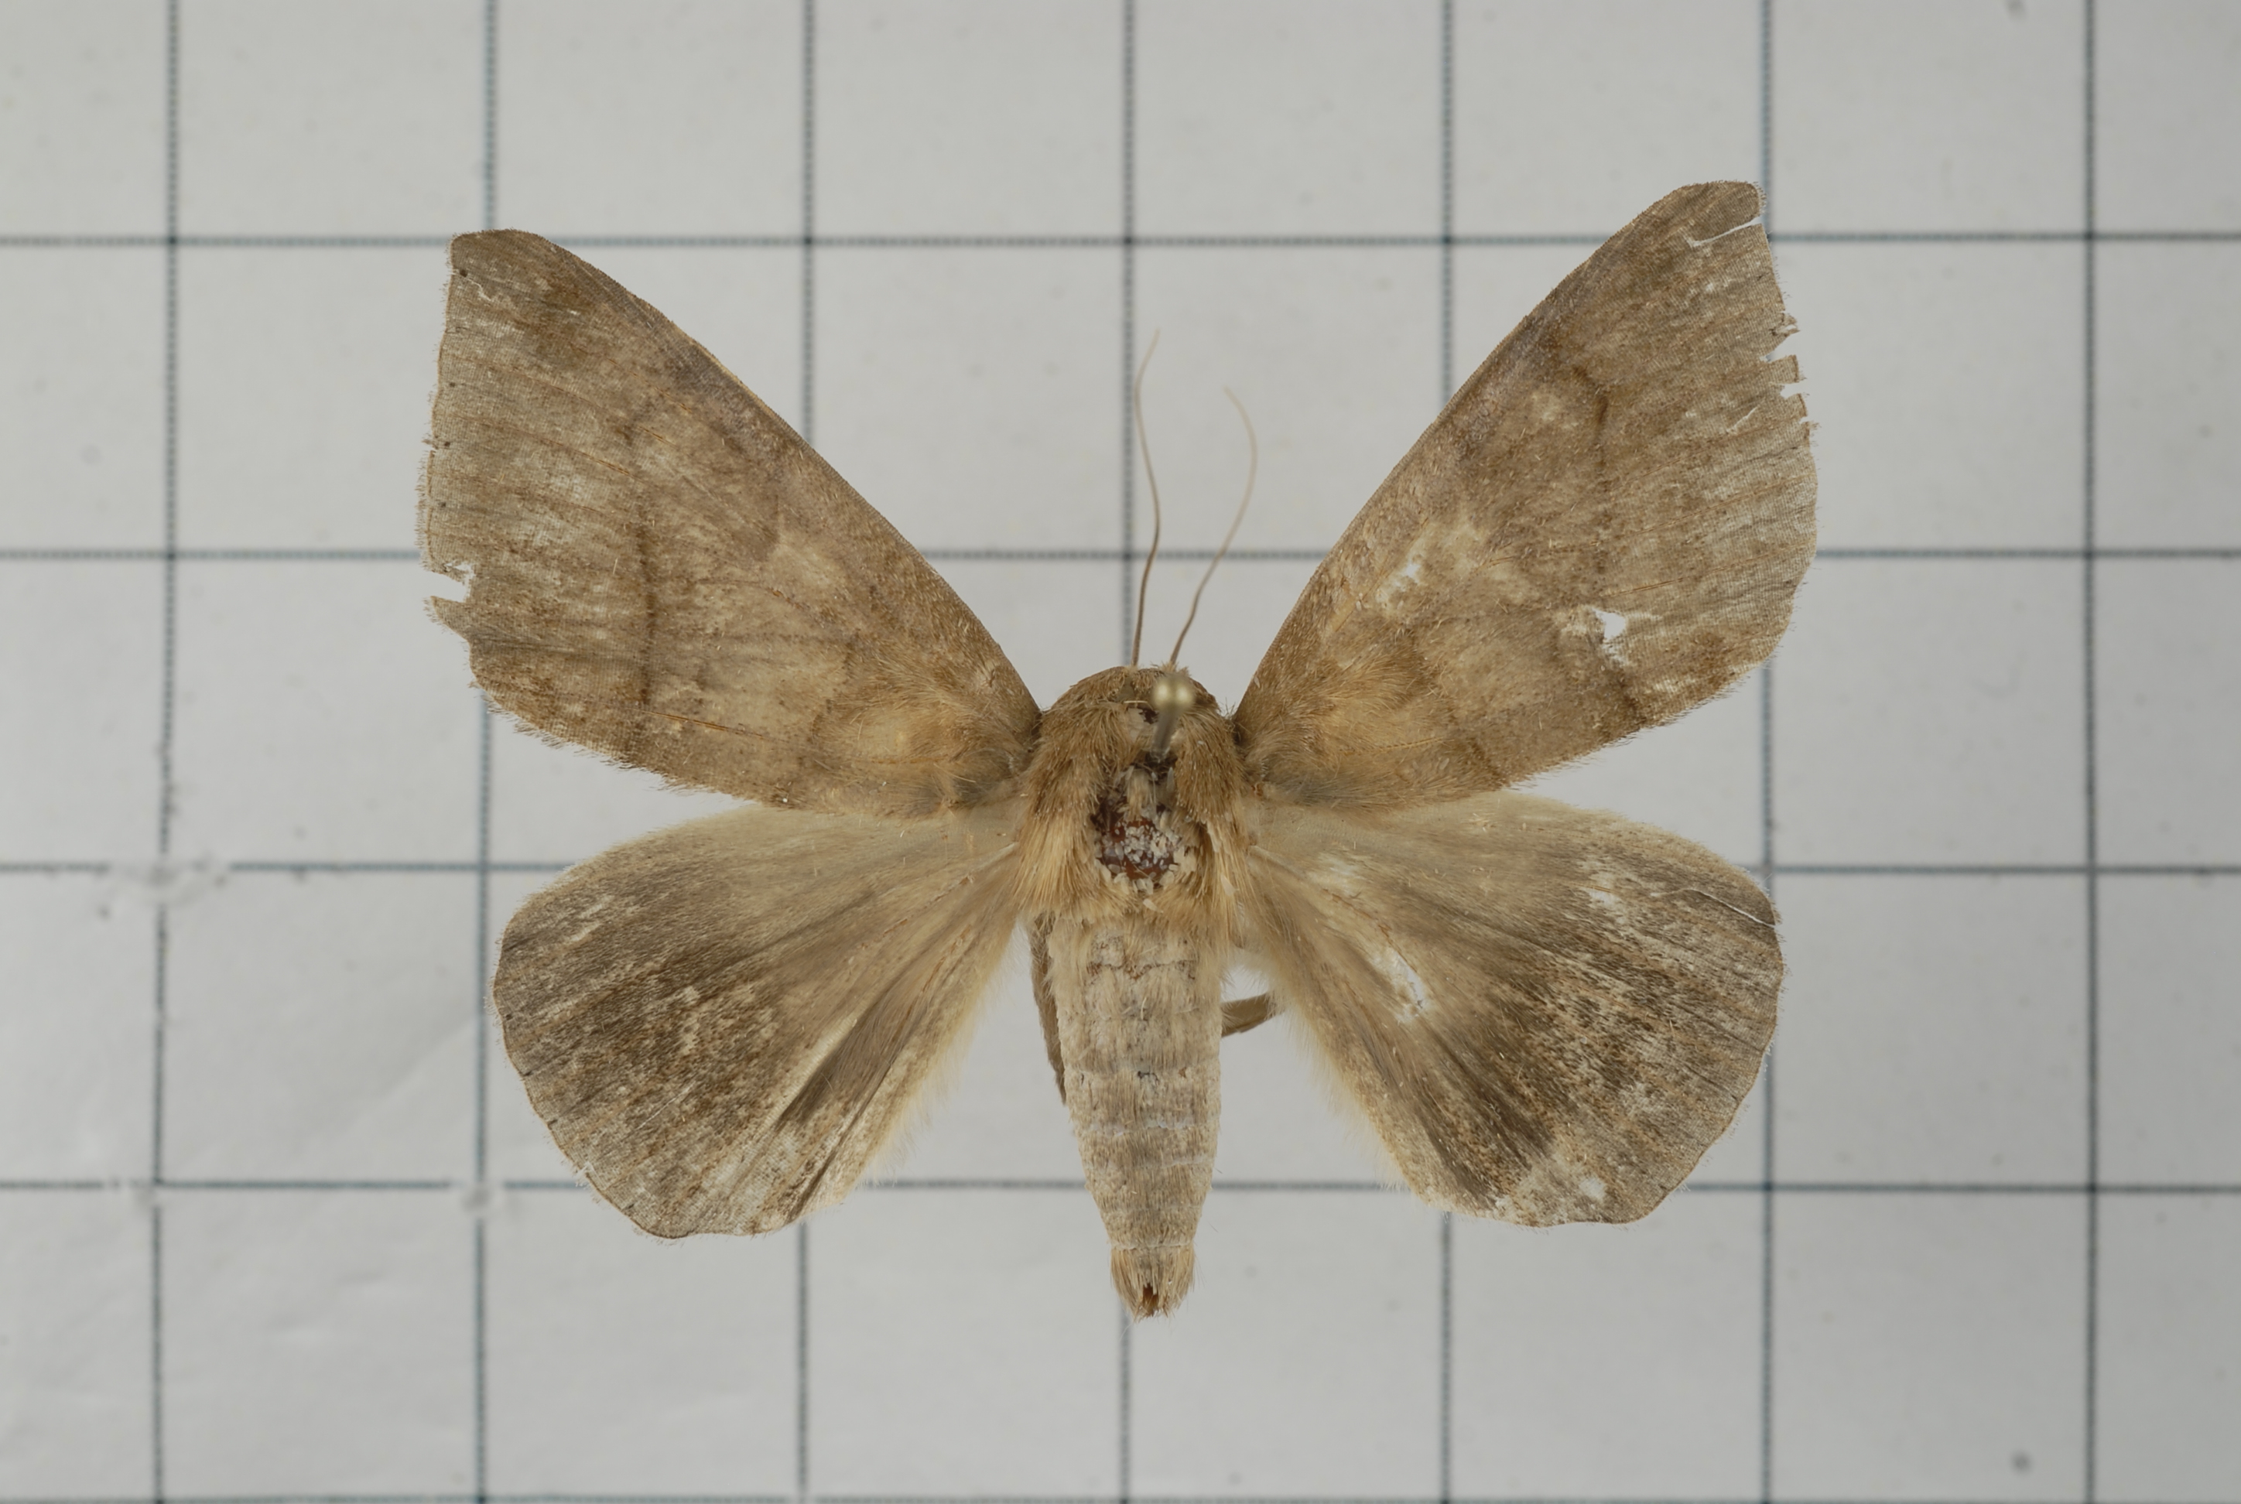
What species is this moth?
Bastilla absentimacula
